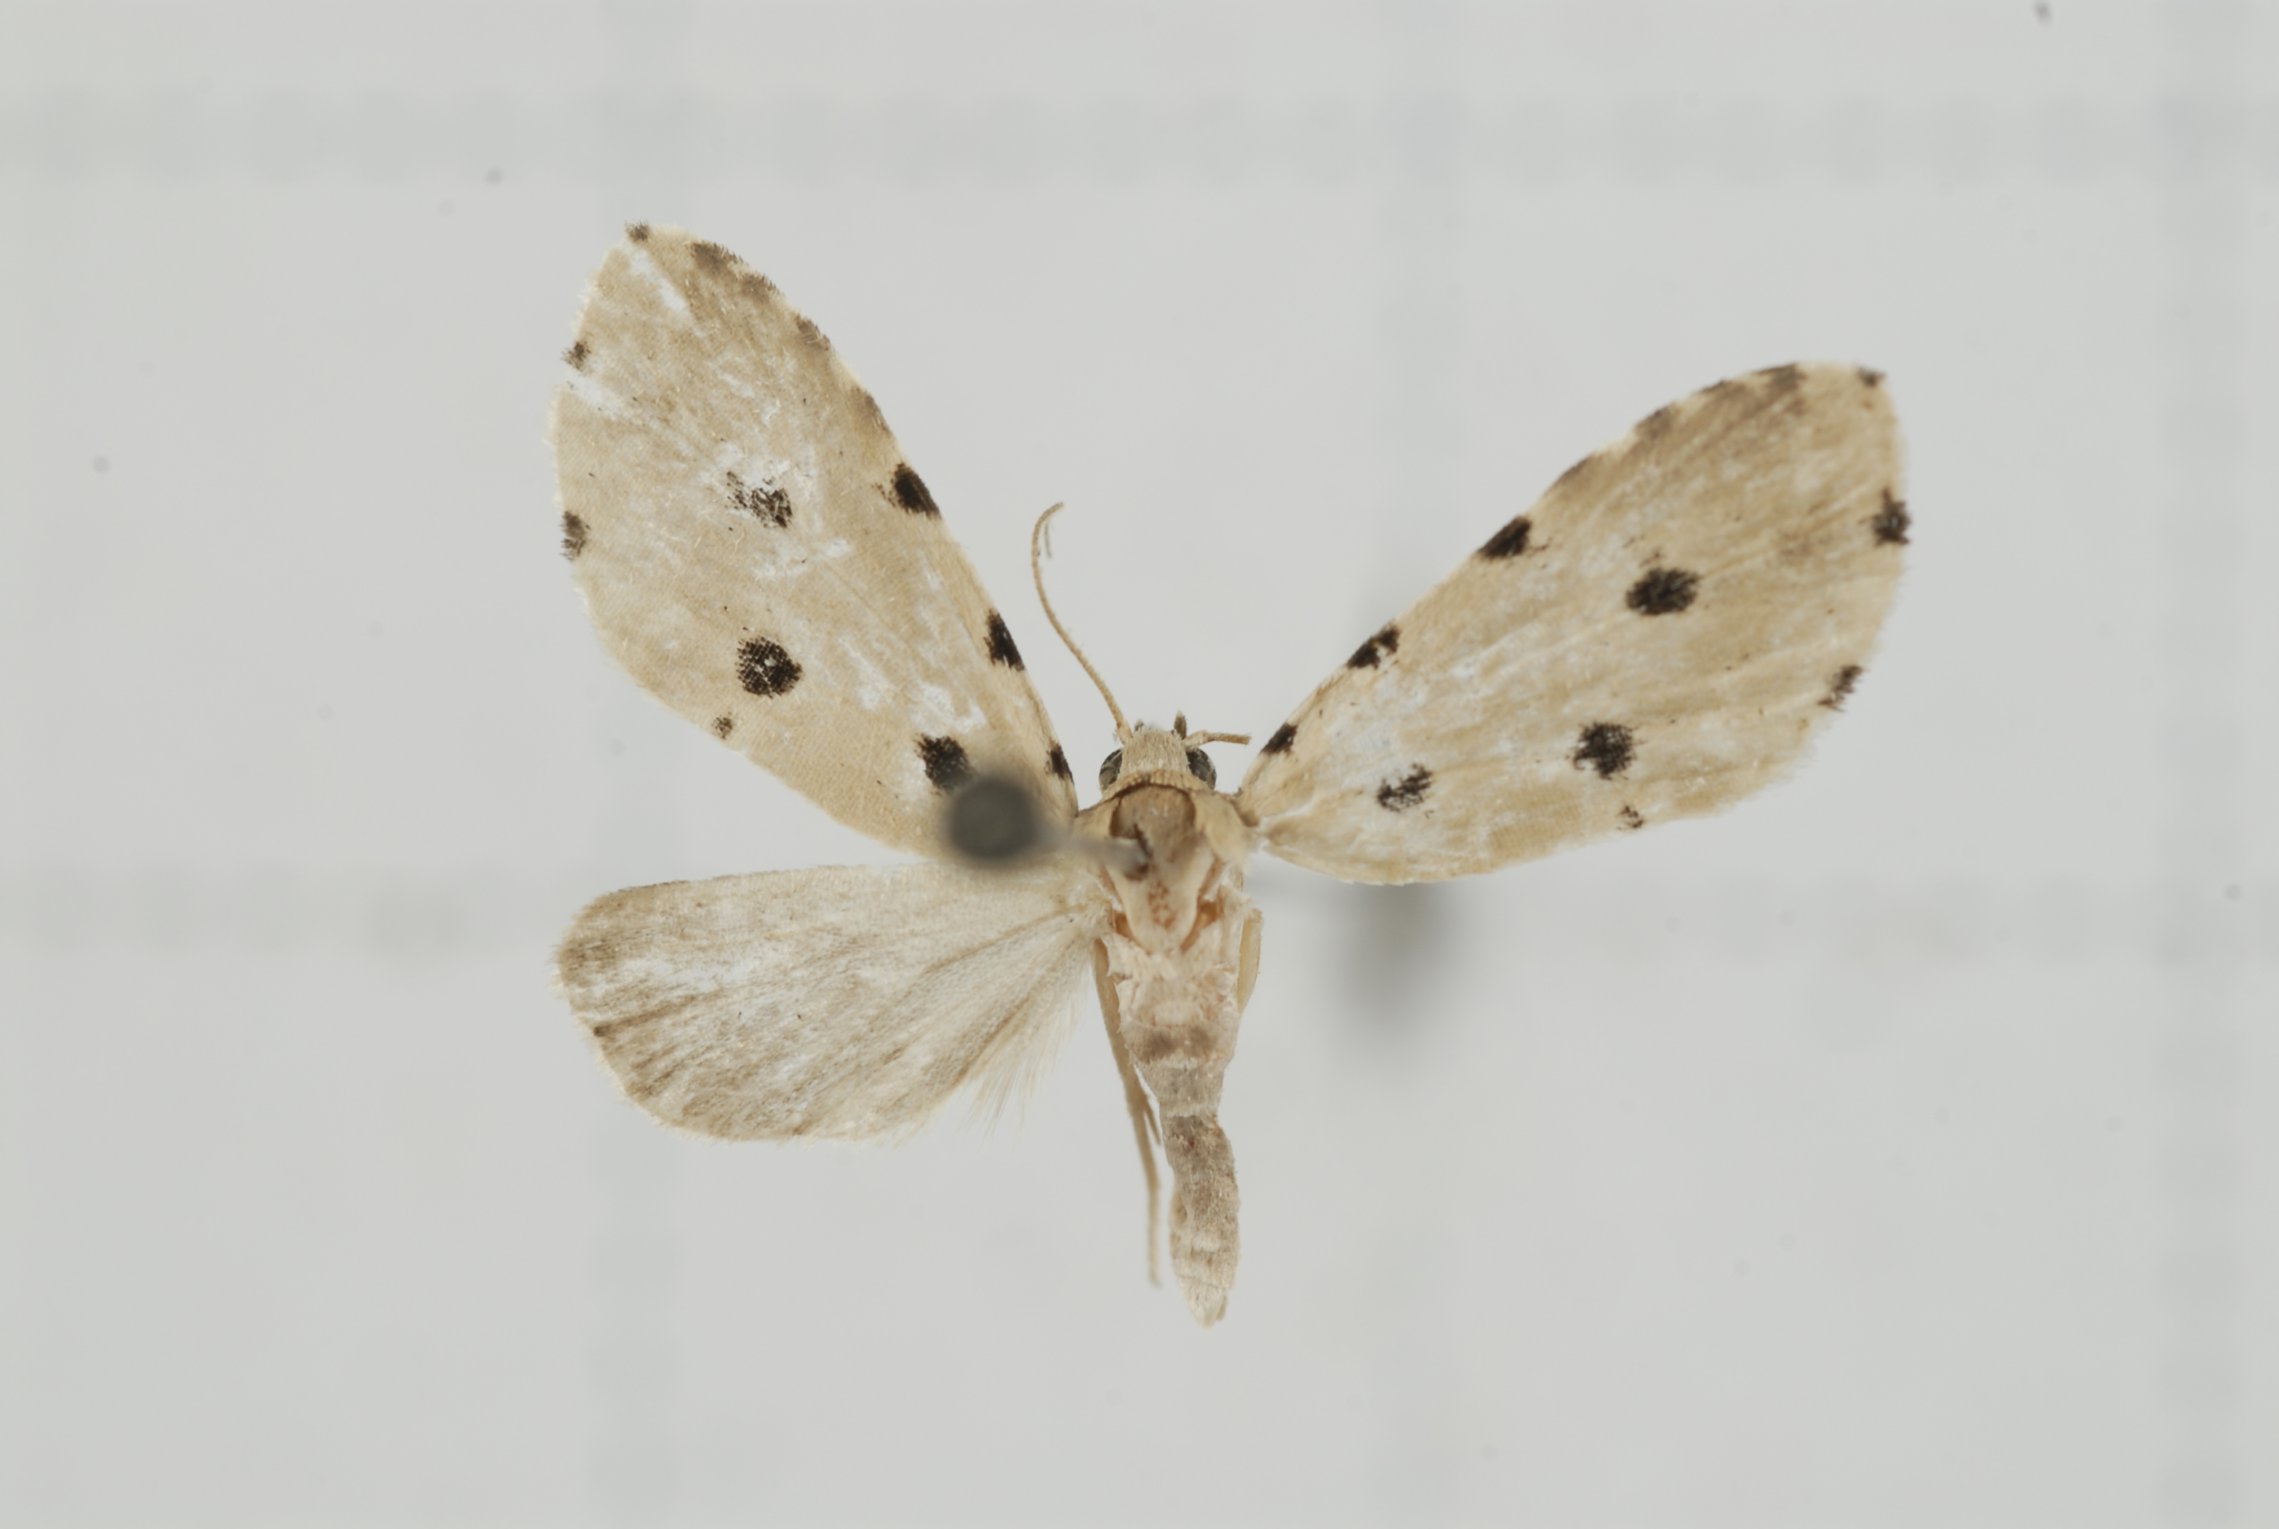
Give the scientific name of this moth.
Metaemene atrigutta
